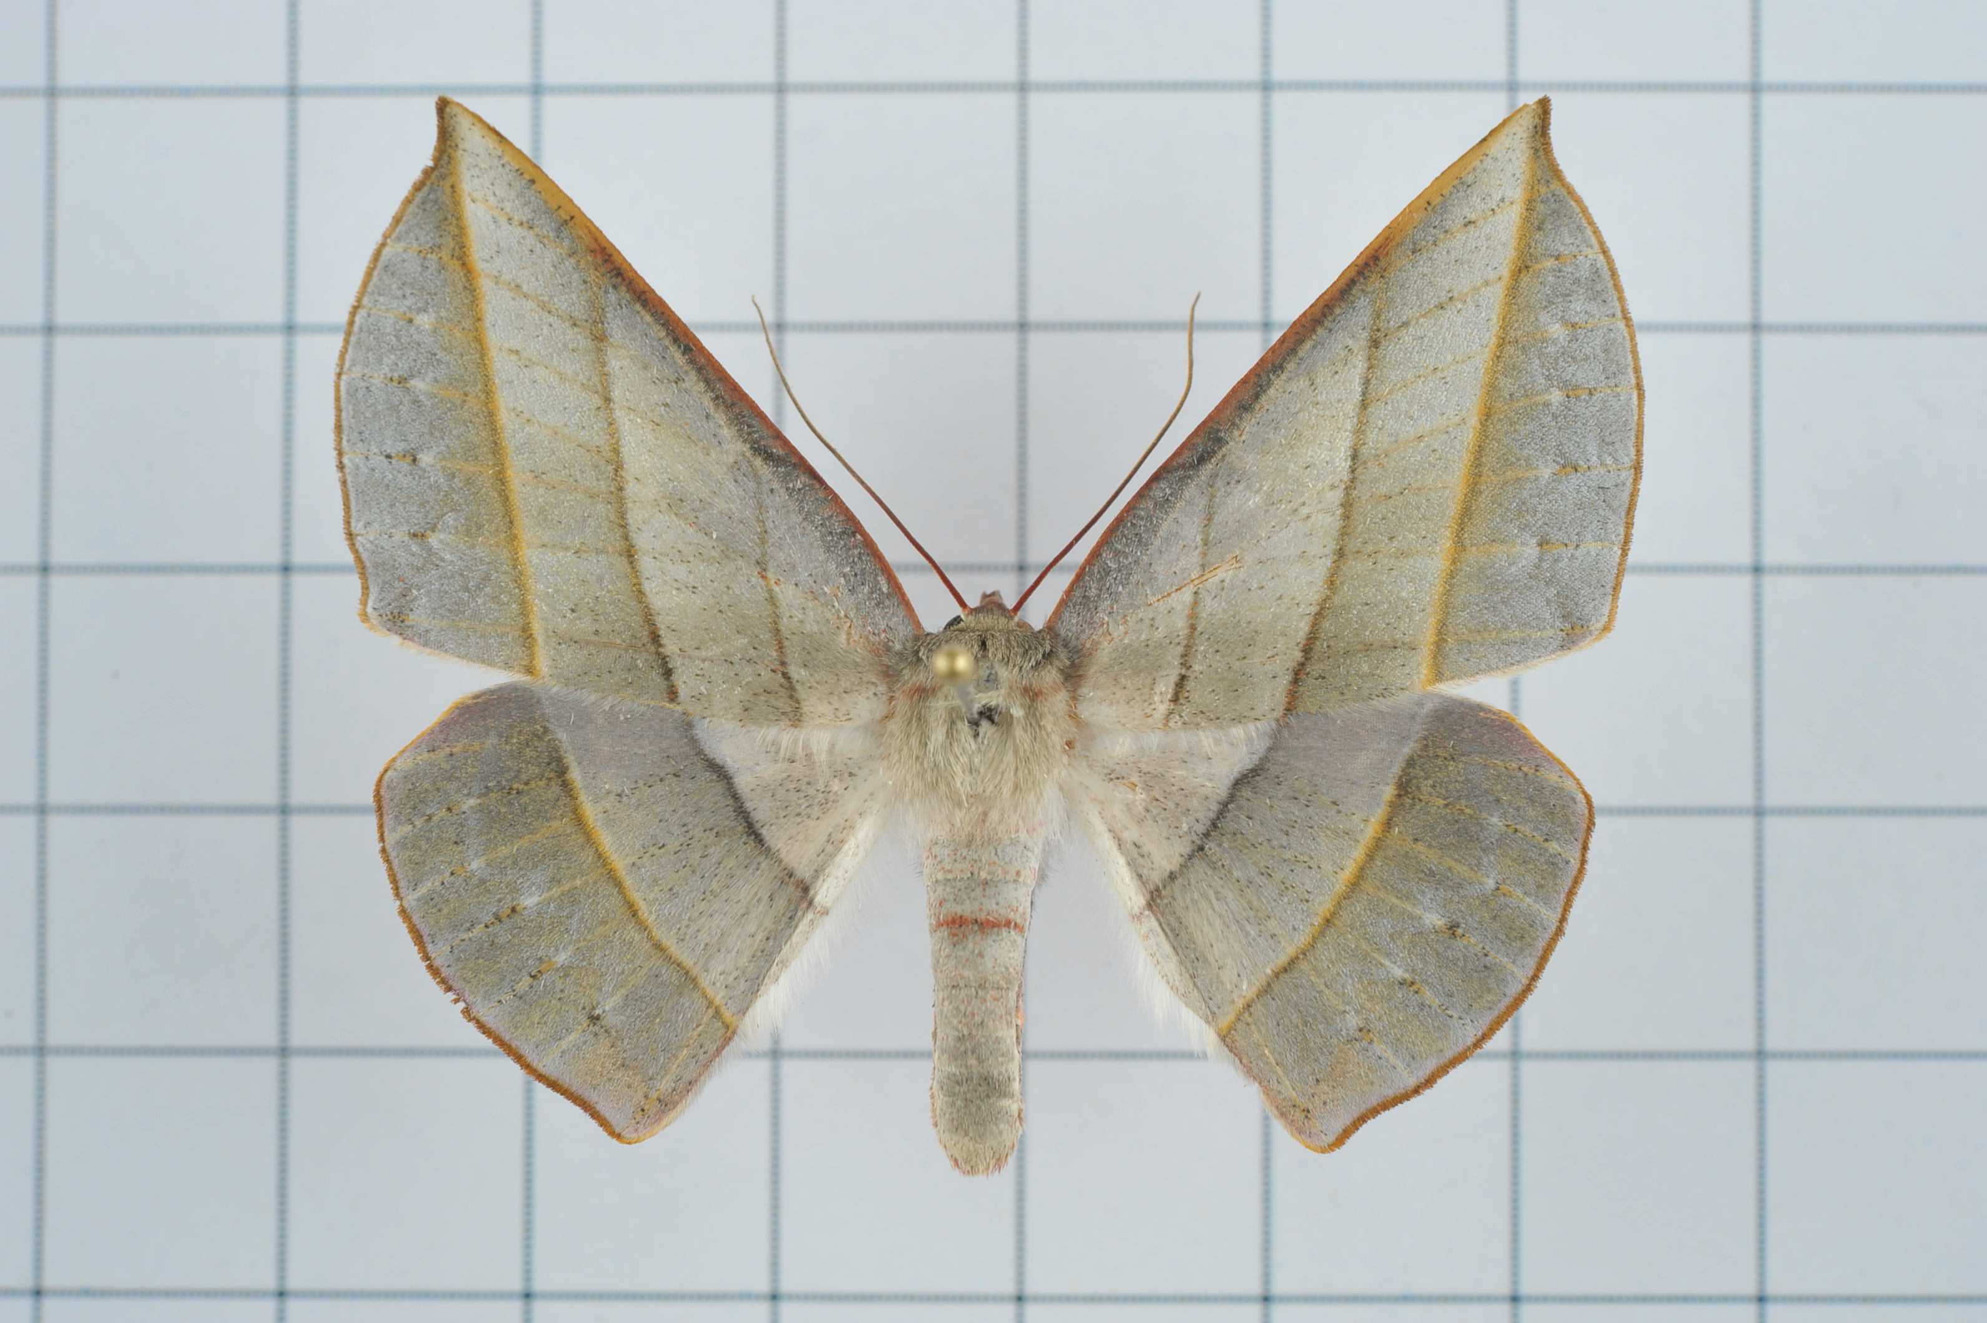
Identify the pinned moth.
Sarcinodes aequilinearia
